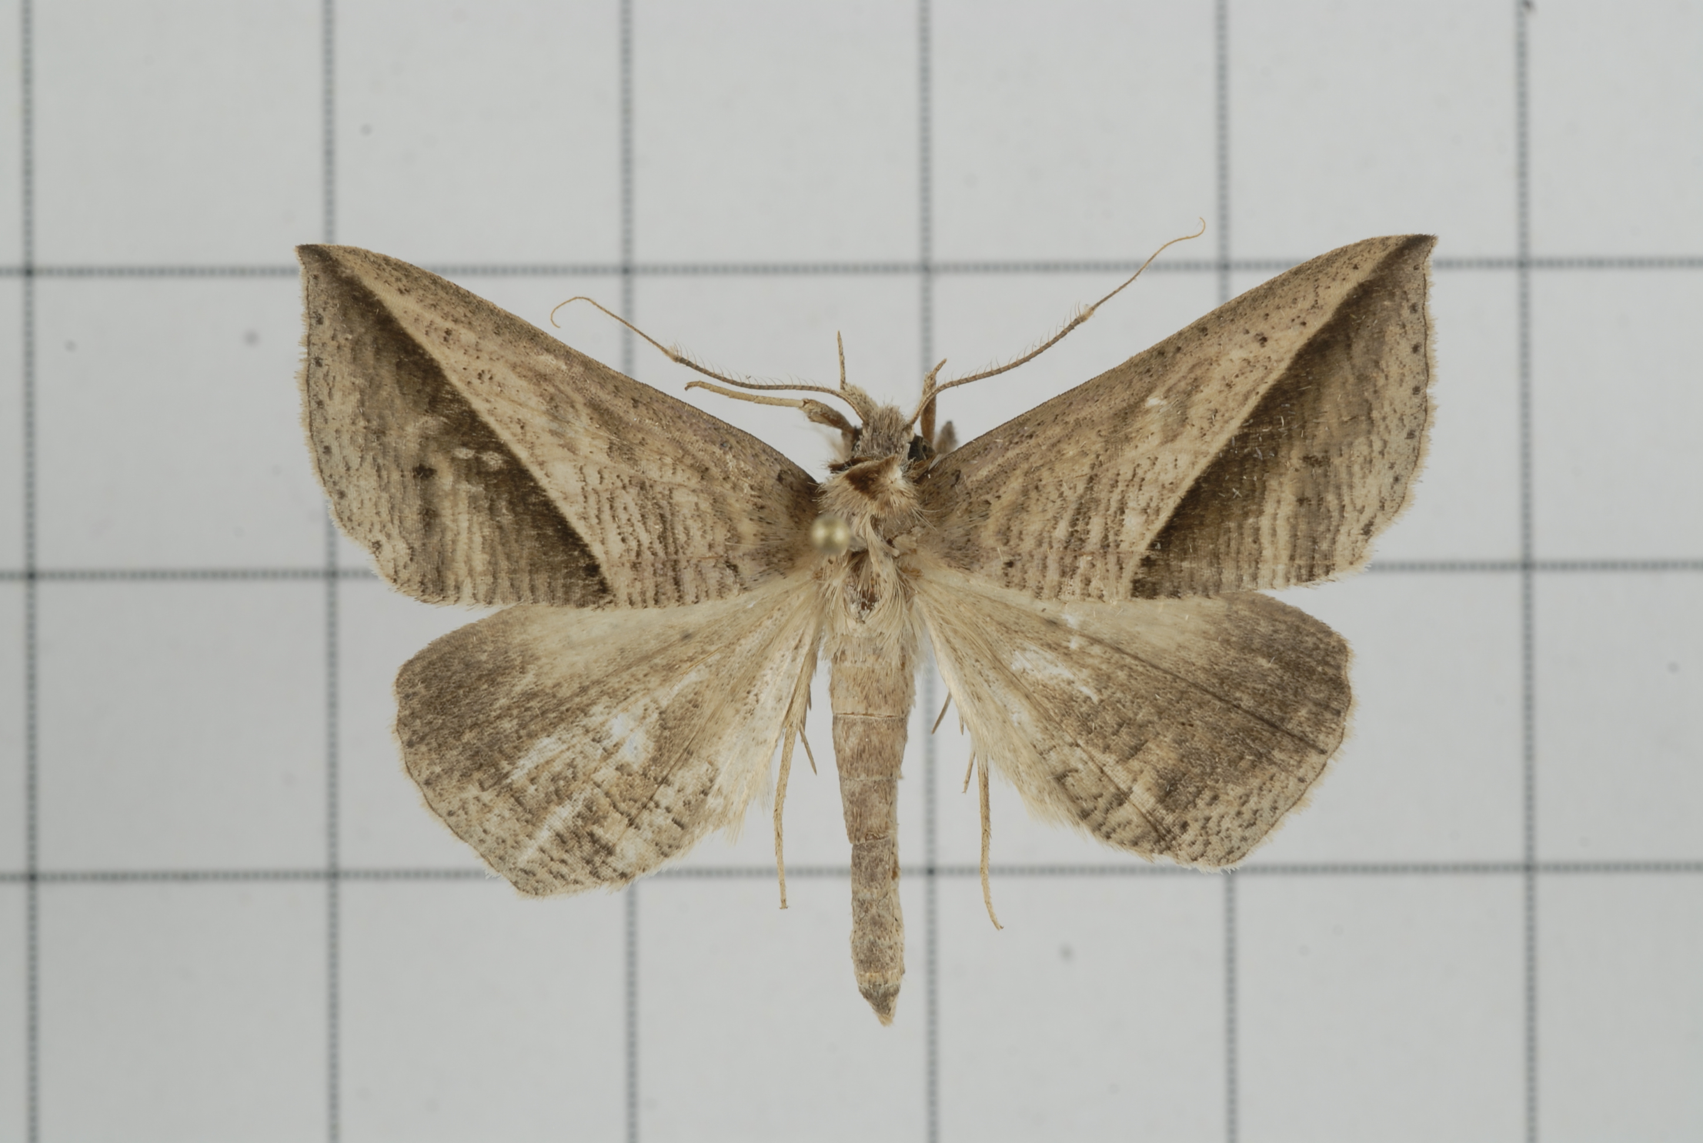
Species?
Dierna strigata
